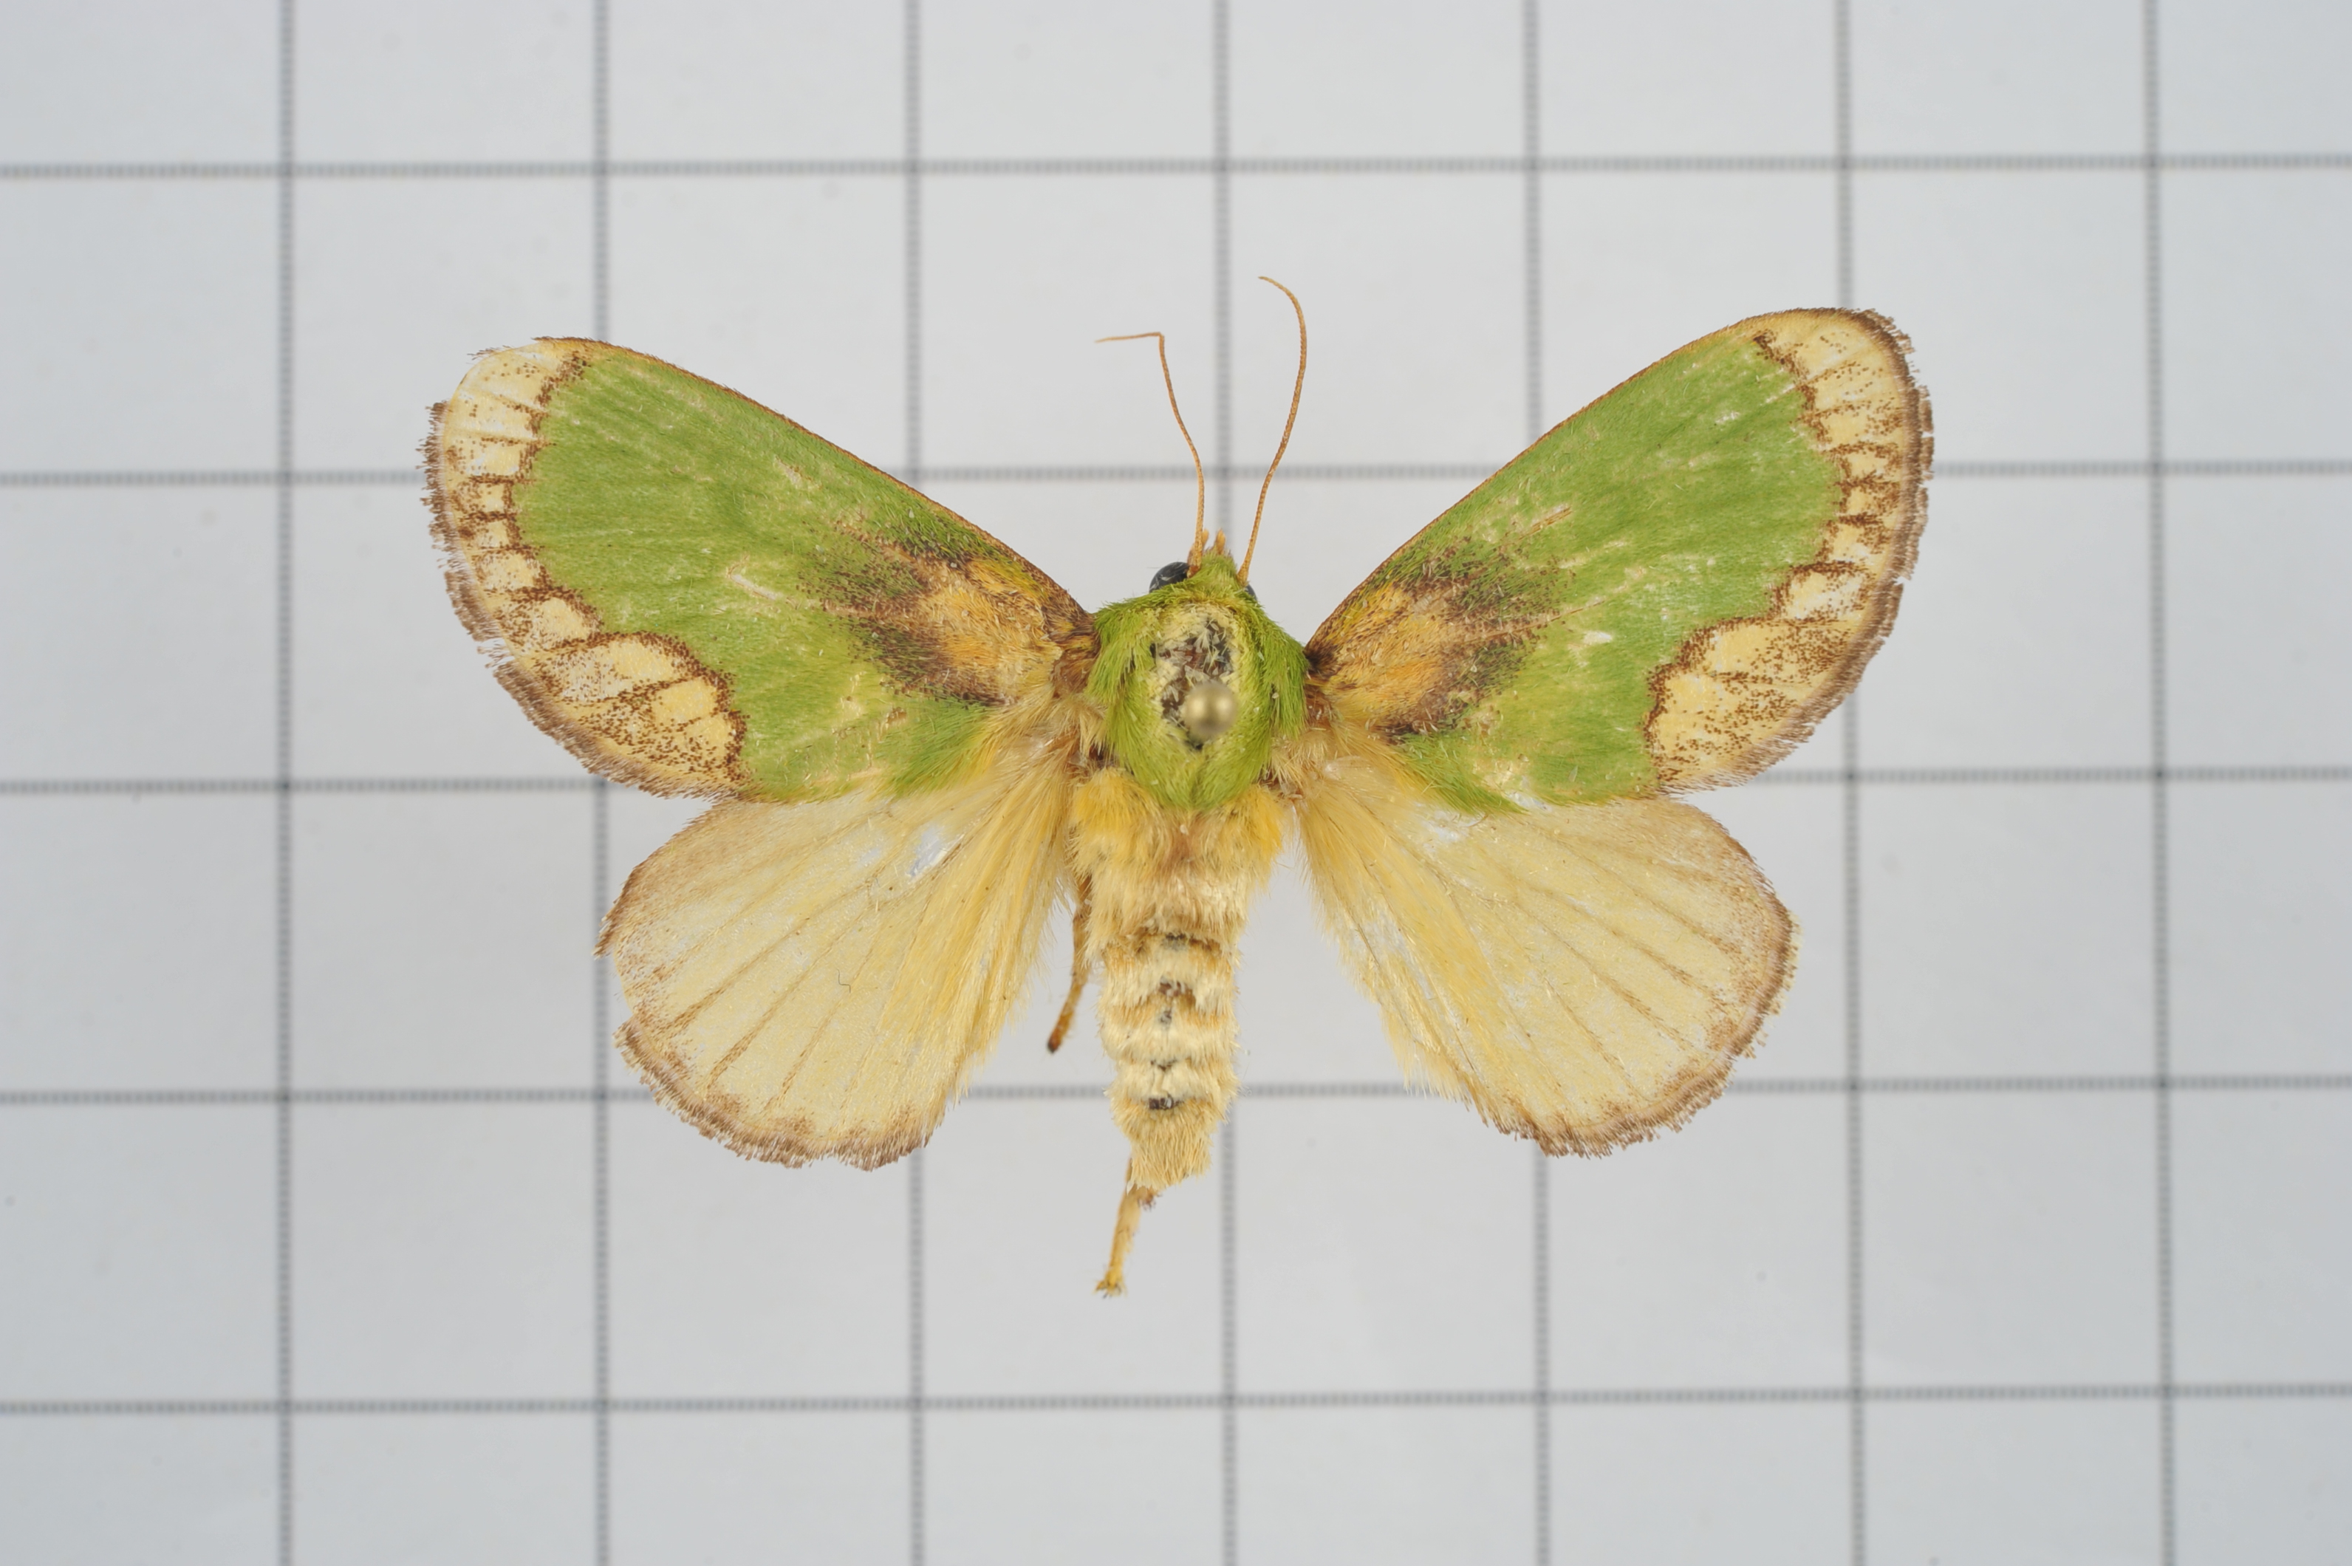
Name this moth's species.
Parasa pastoralis
